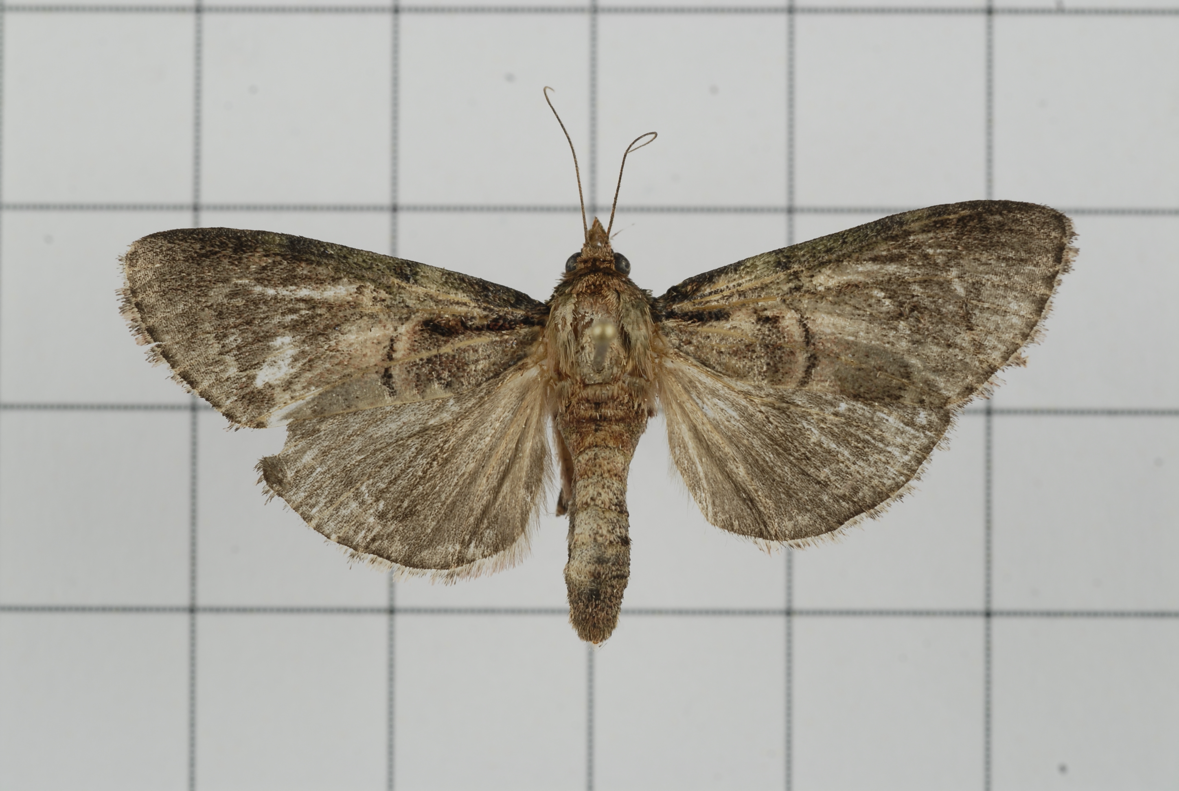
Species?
Locastra muscosalis
